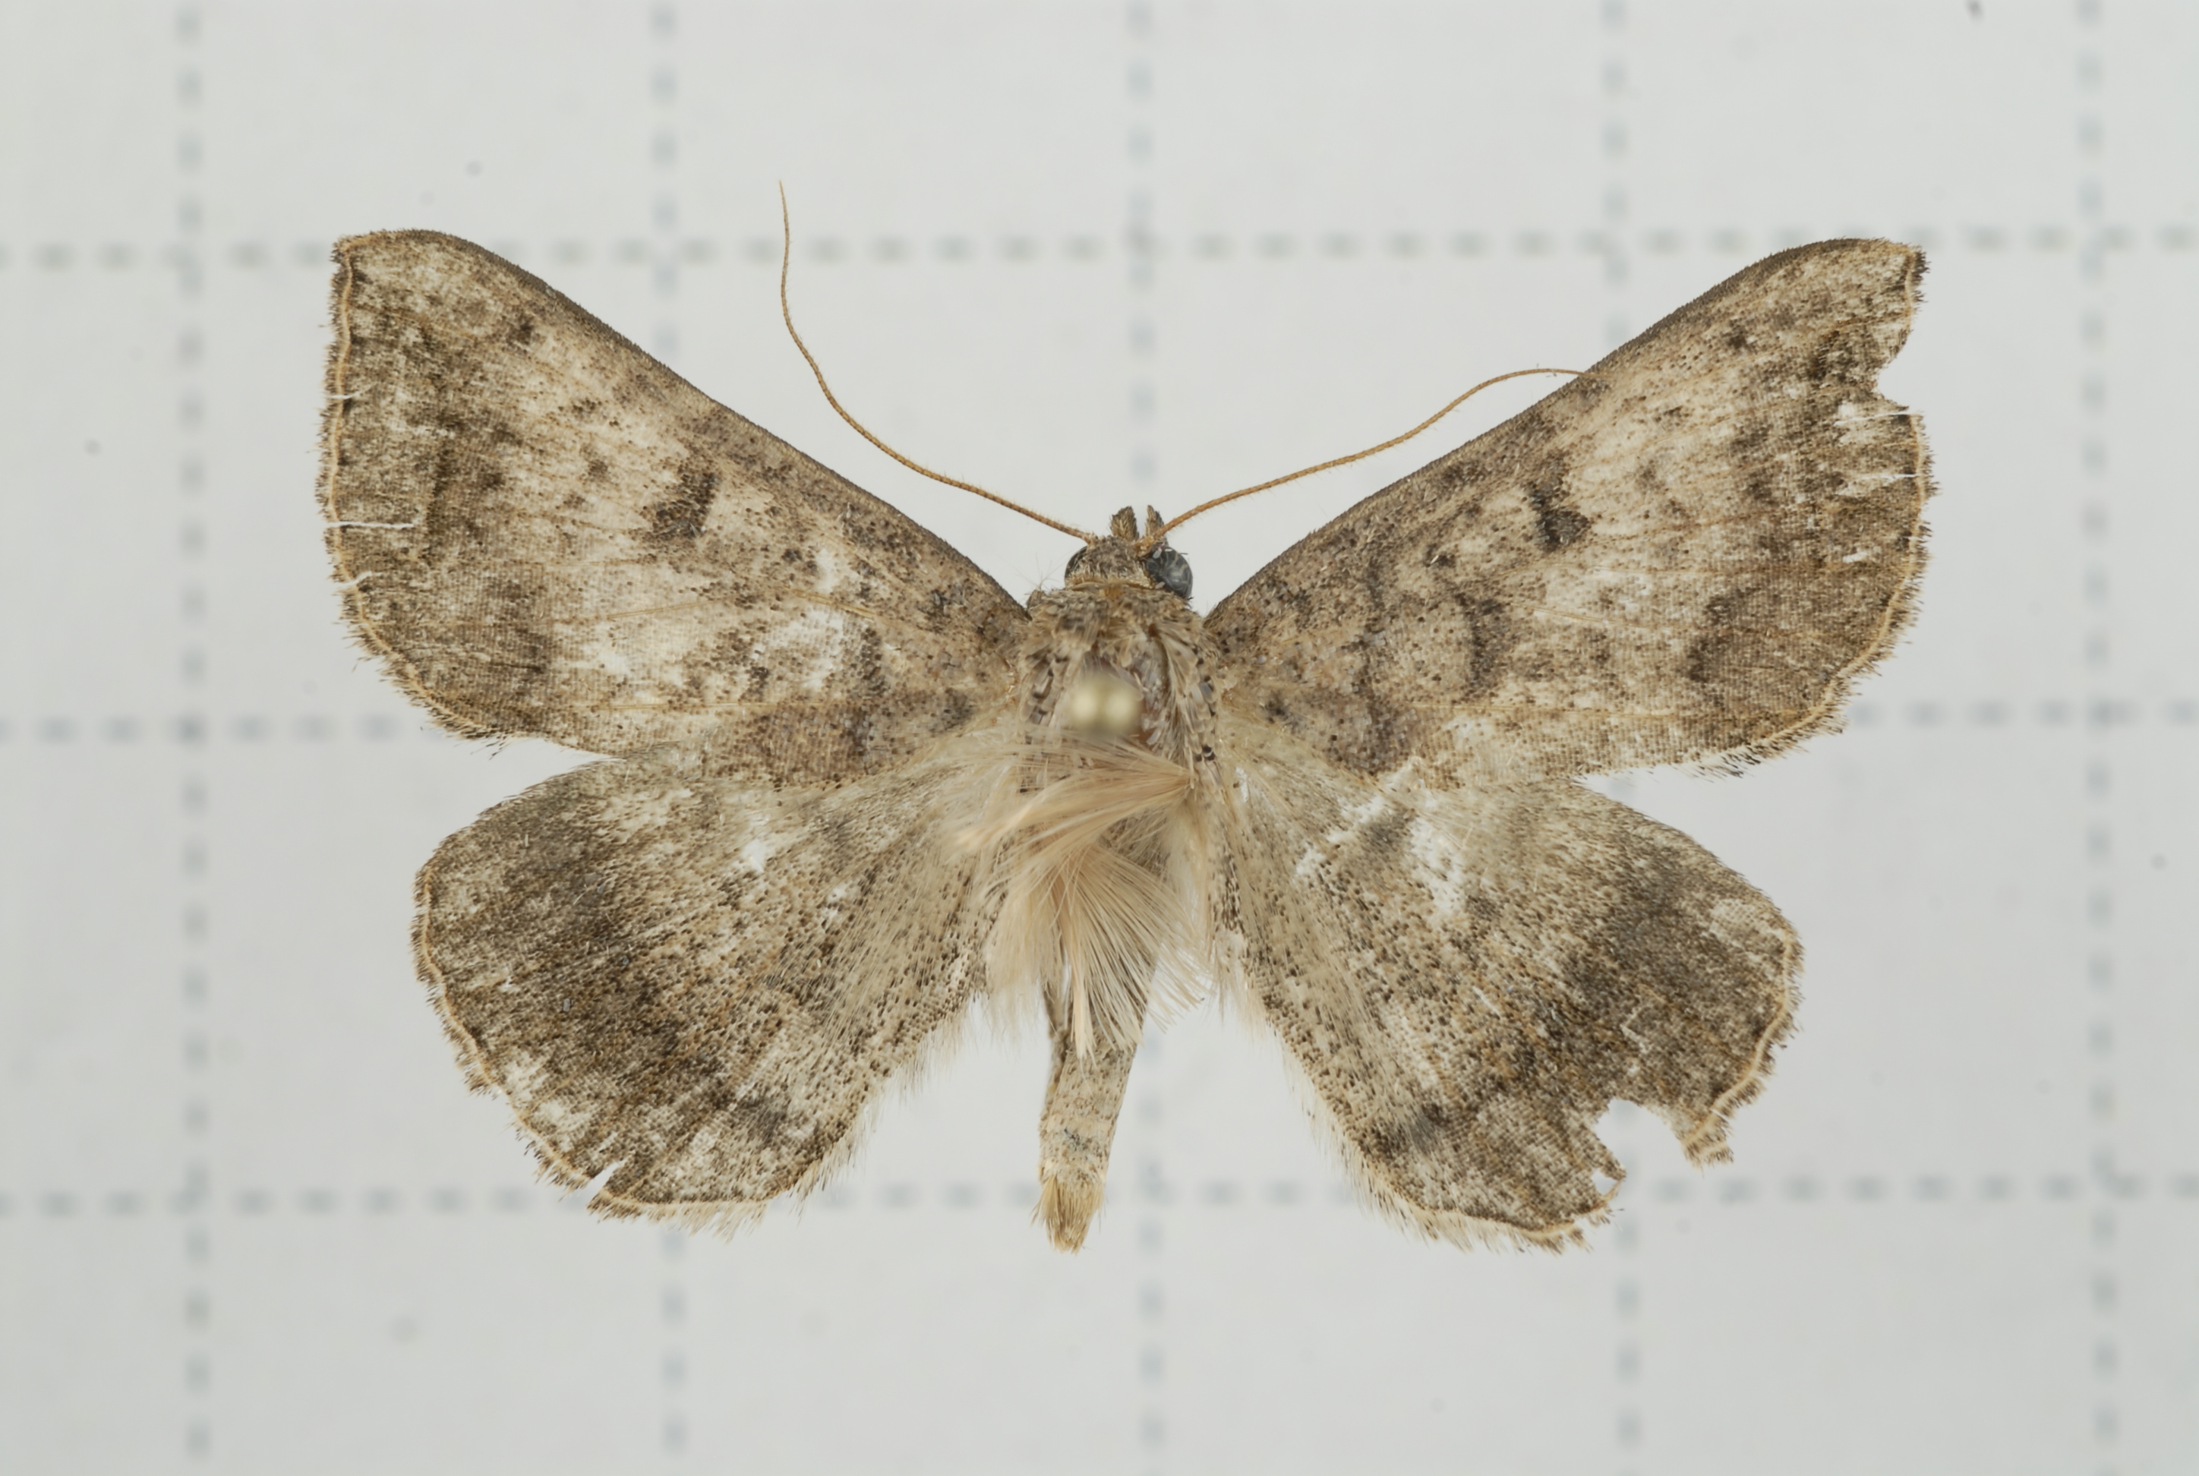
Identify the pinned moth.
Blasticorhinus rivulosa
